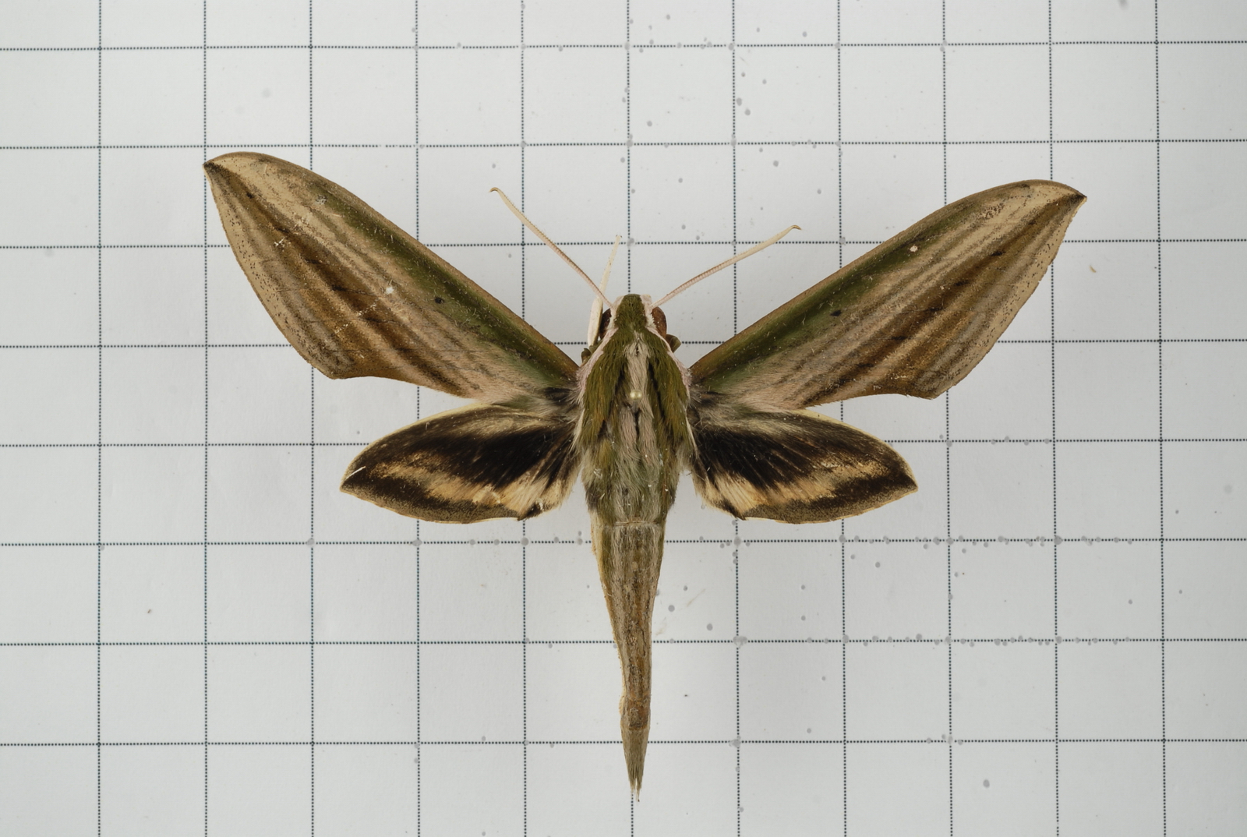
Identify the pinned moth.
Cechetra lineosa
